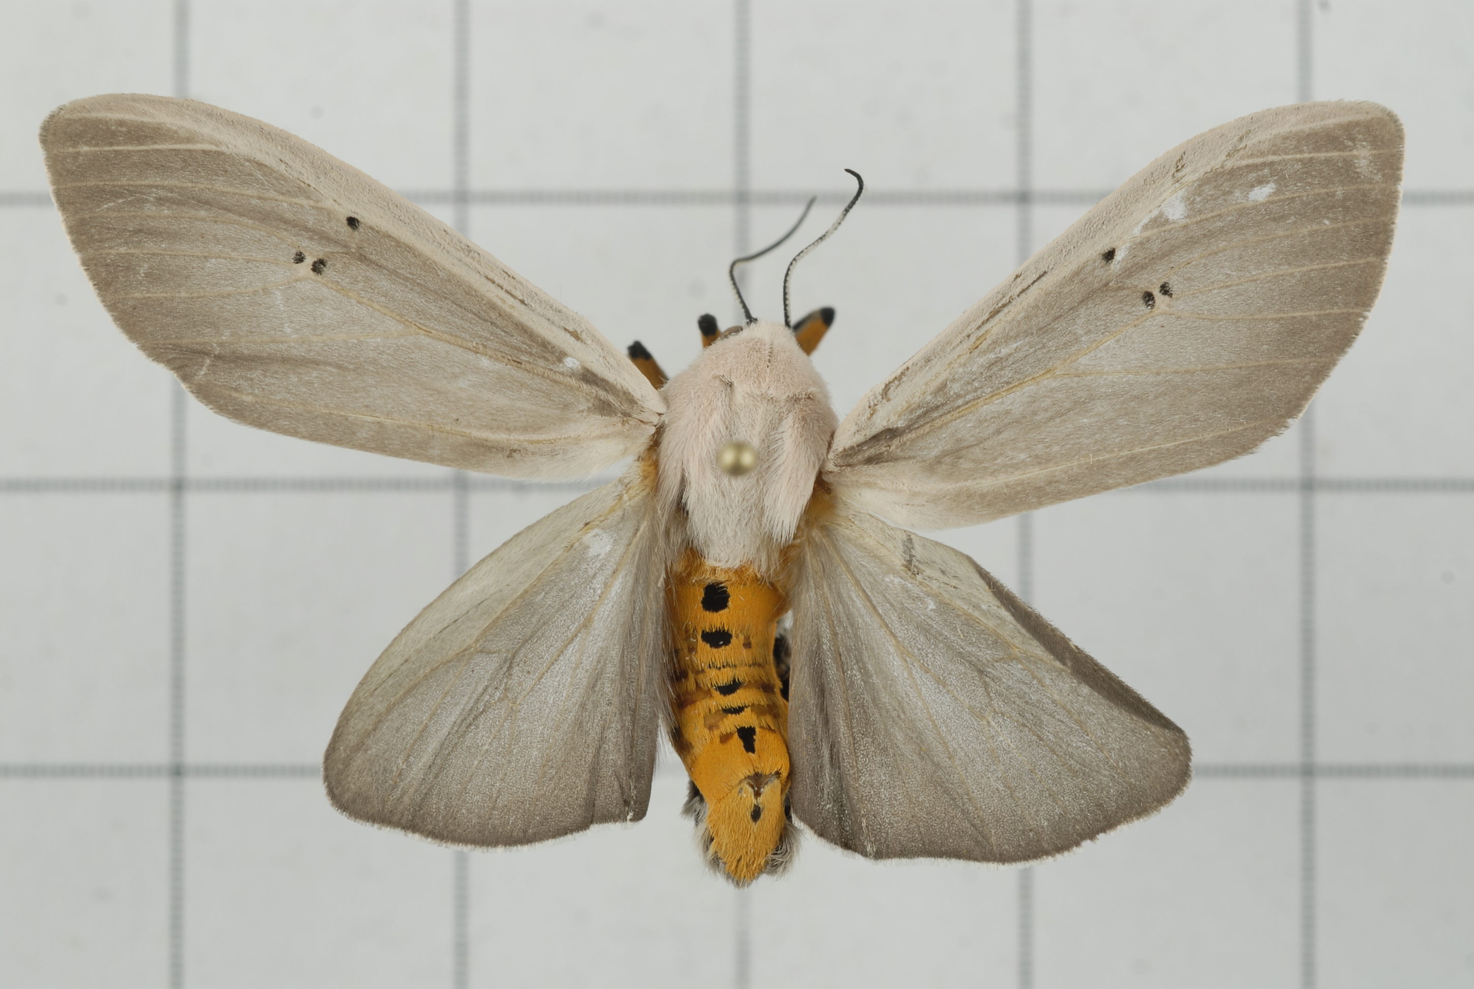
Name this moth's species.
Creatonotos transiens koni
